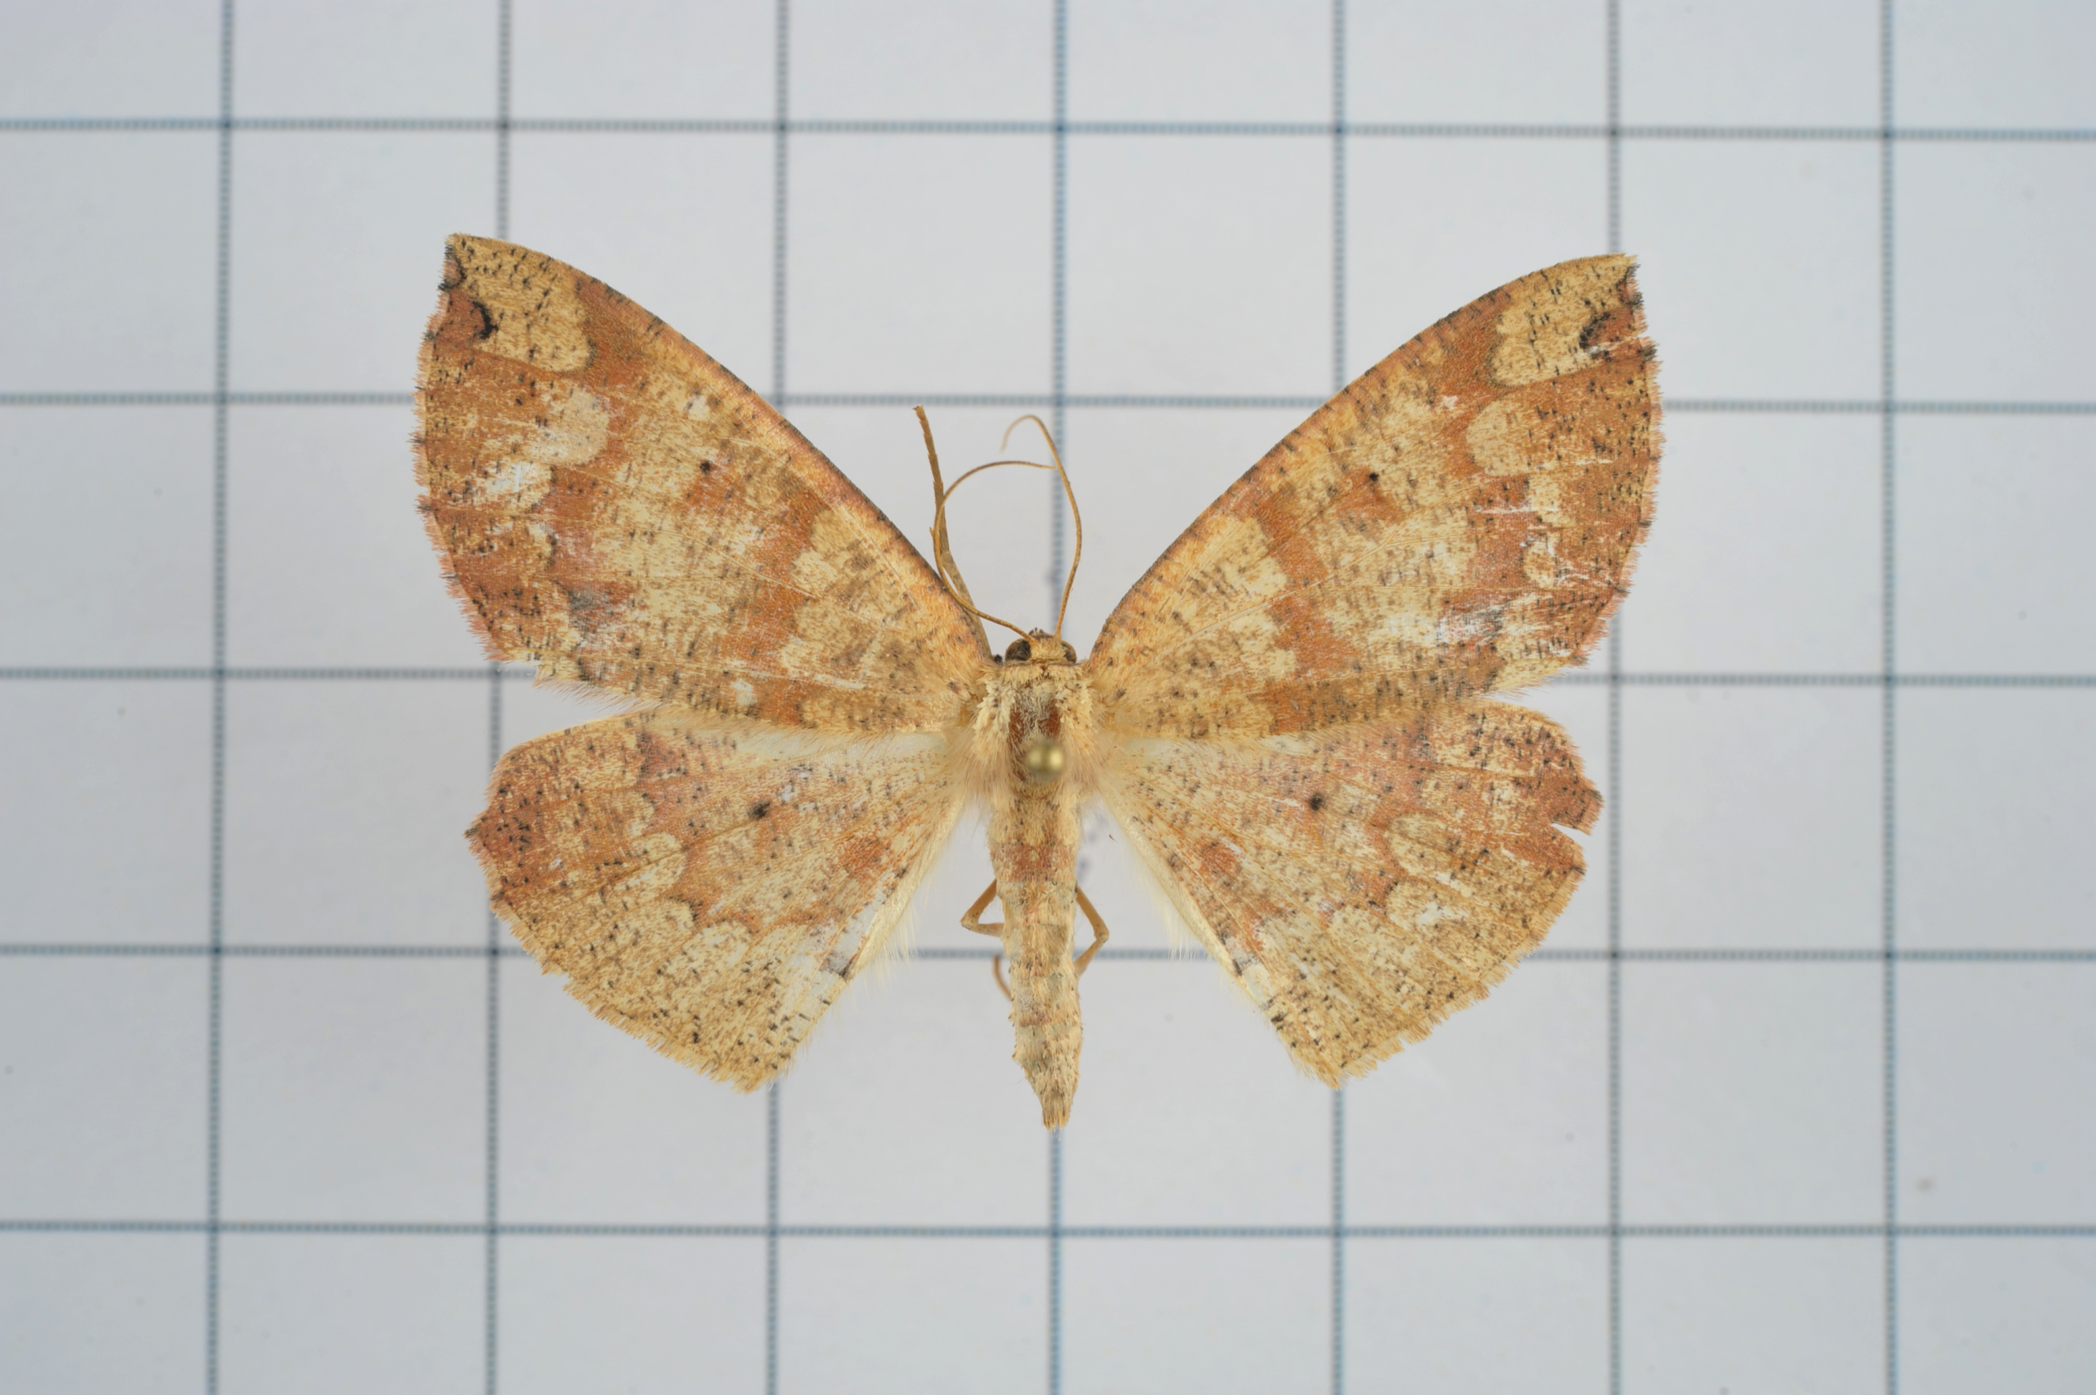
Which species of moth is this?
Heterostegania lunulosa
